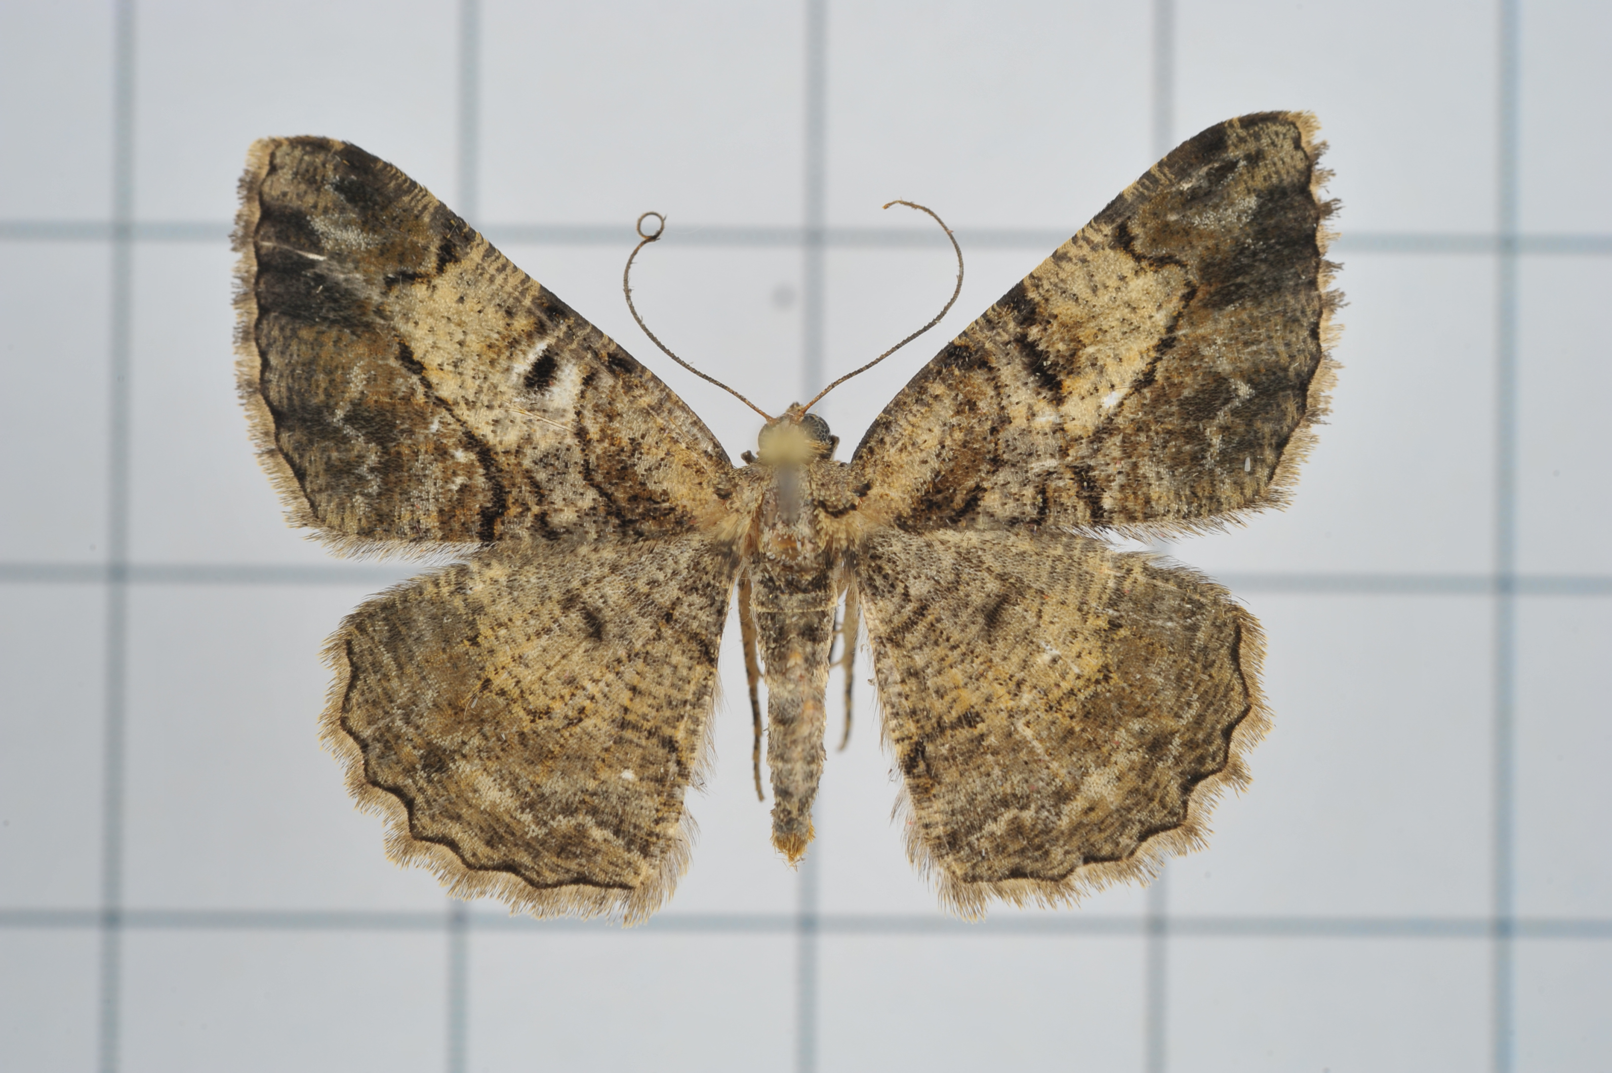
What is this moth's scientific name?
Psilalcis pulveraria
